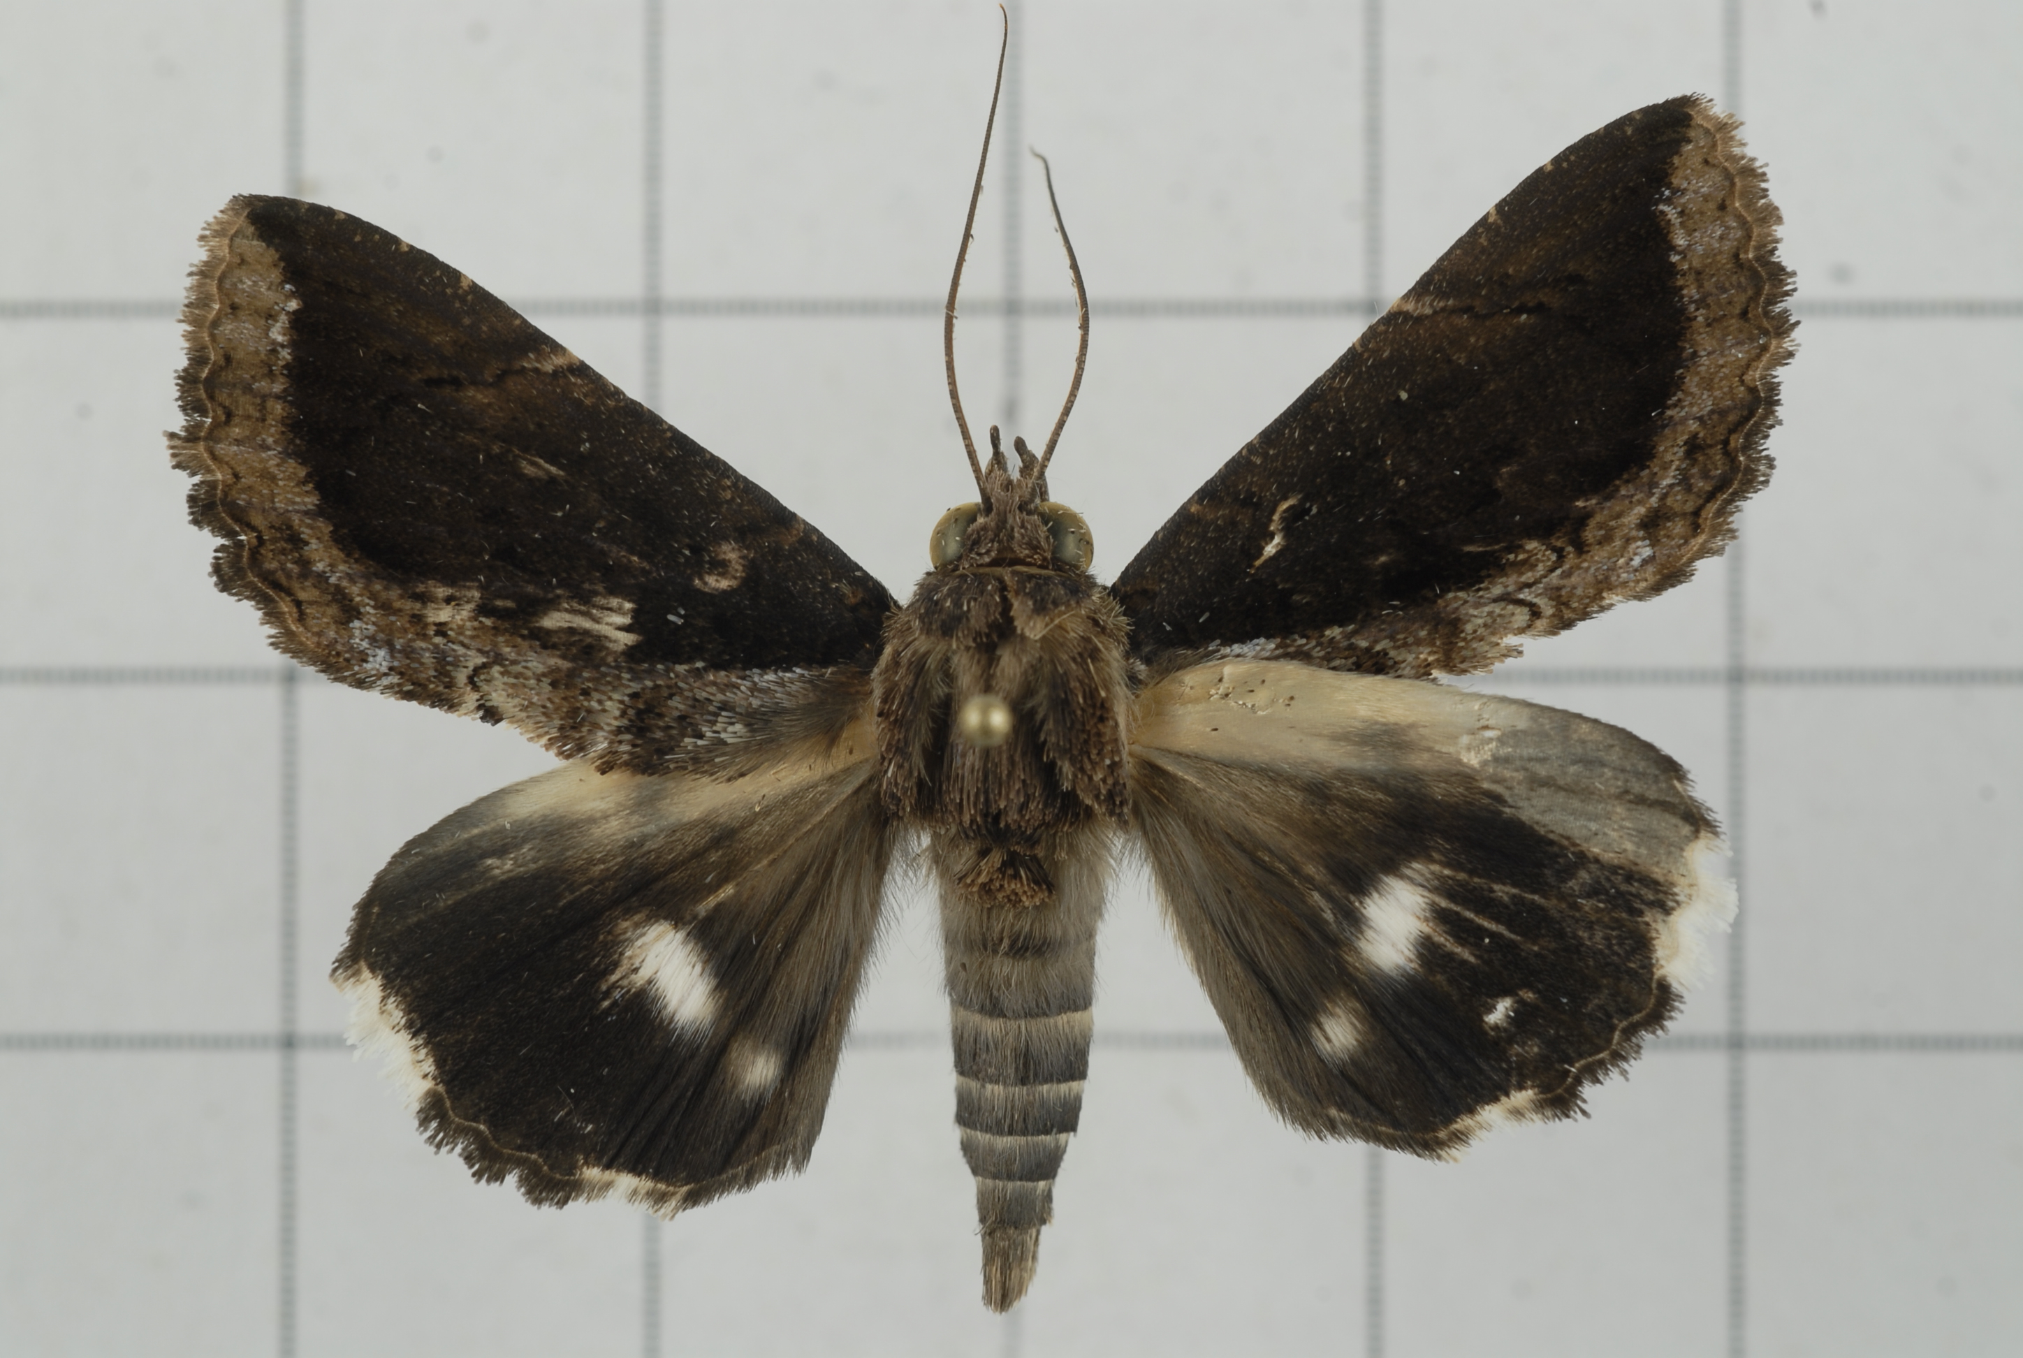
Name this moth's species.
Ercheia cyllaria
